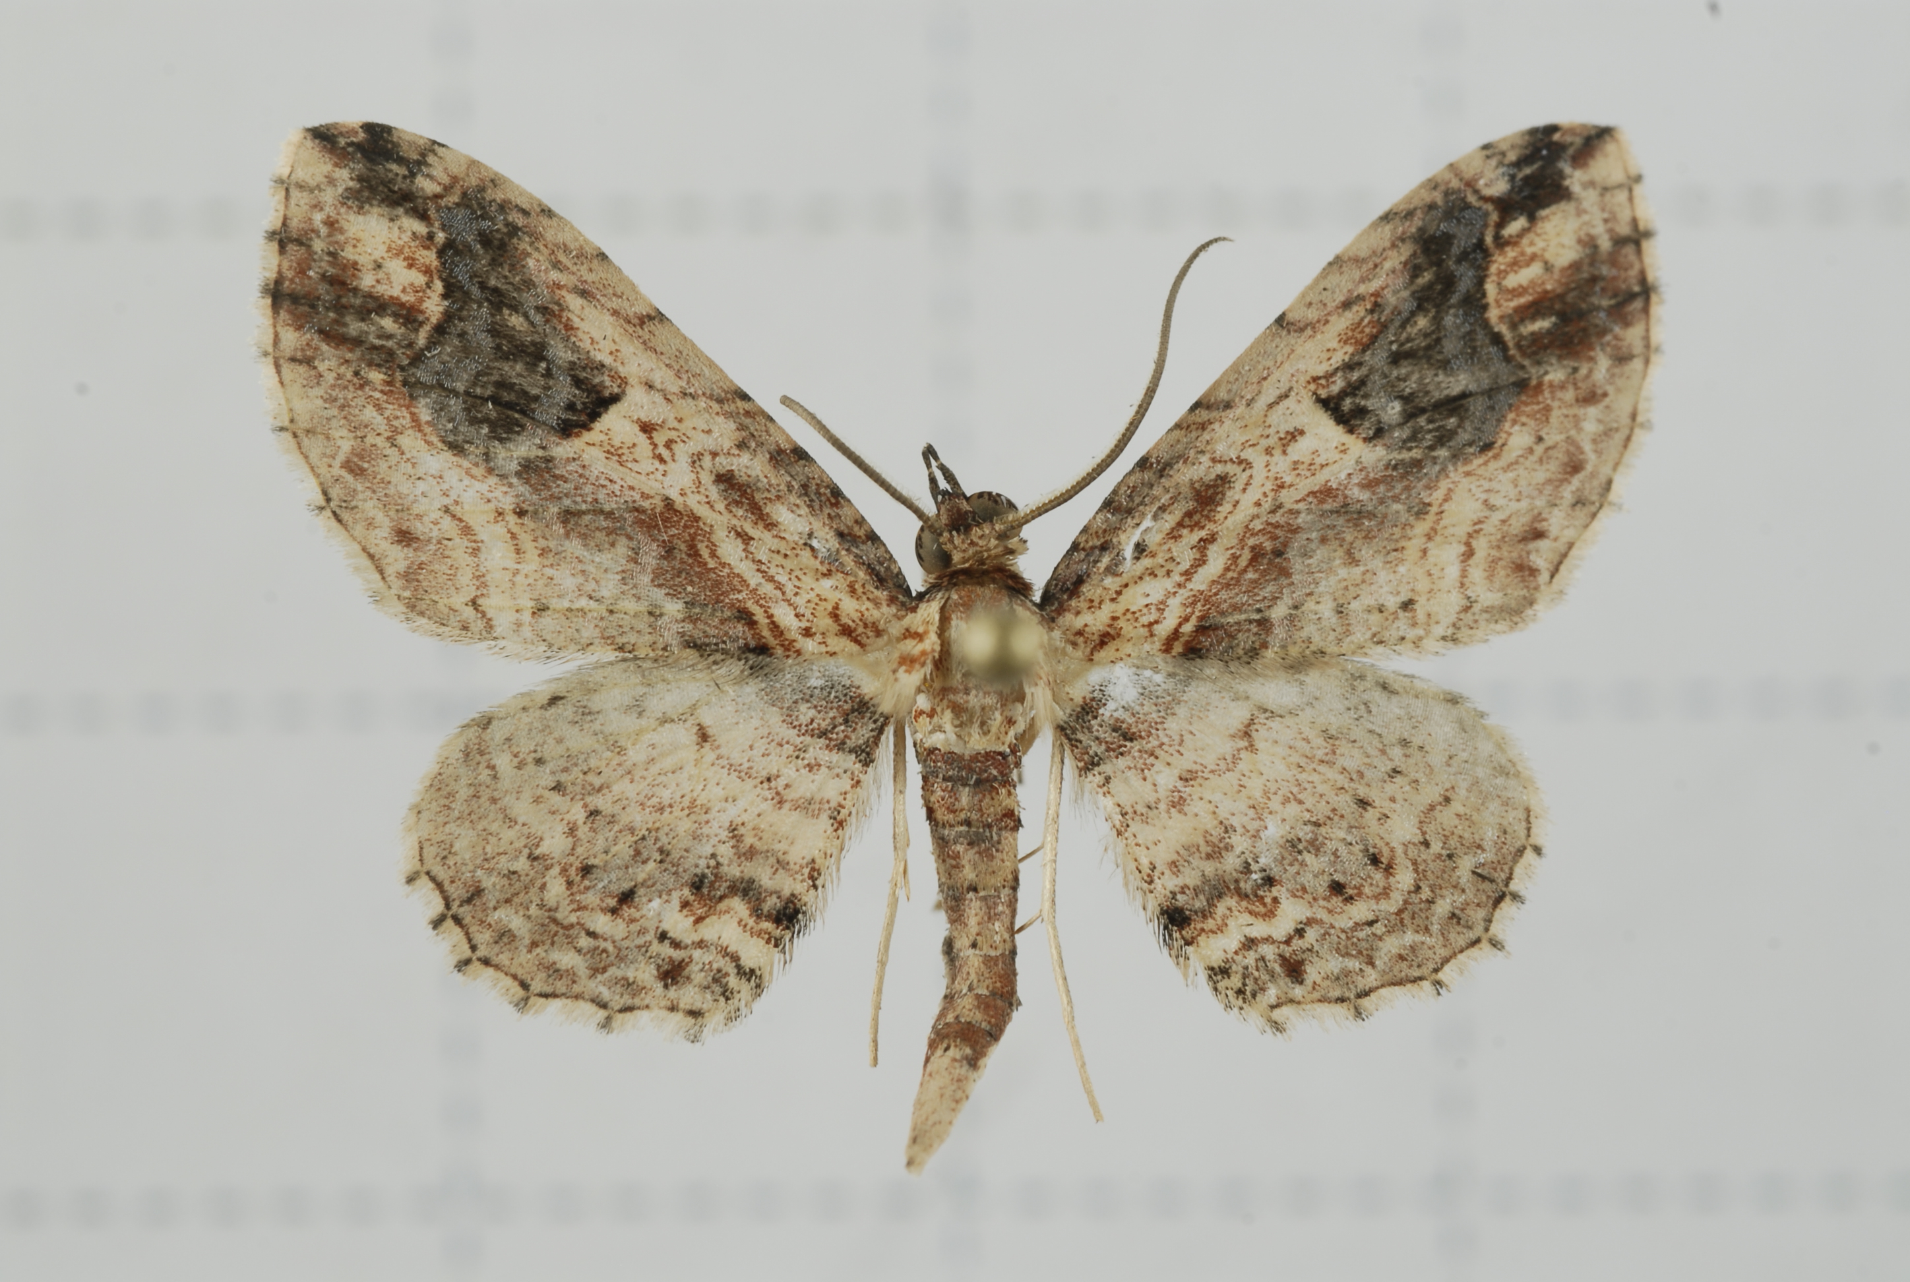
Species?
Ziridava kanshireiensis
